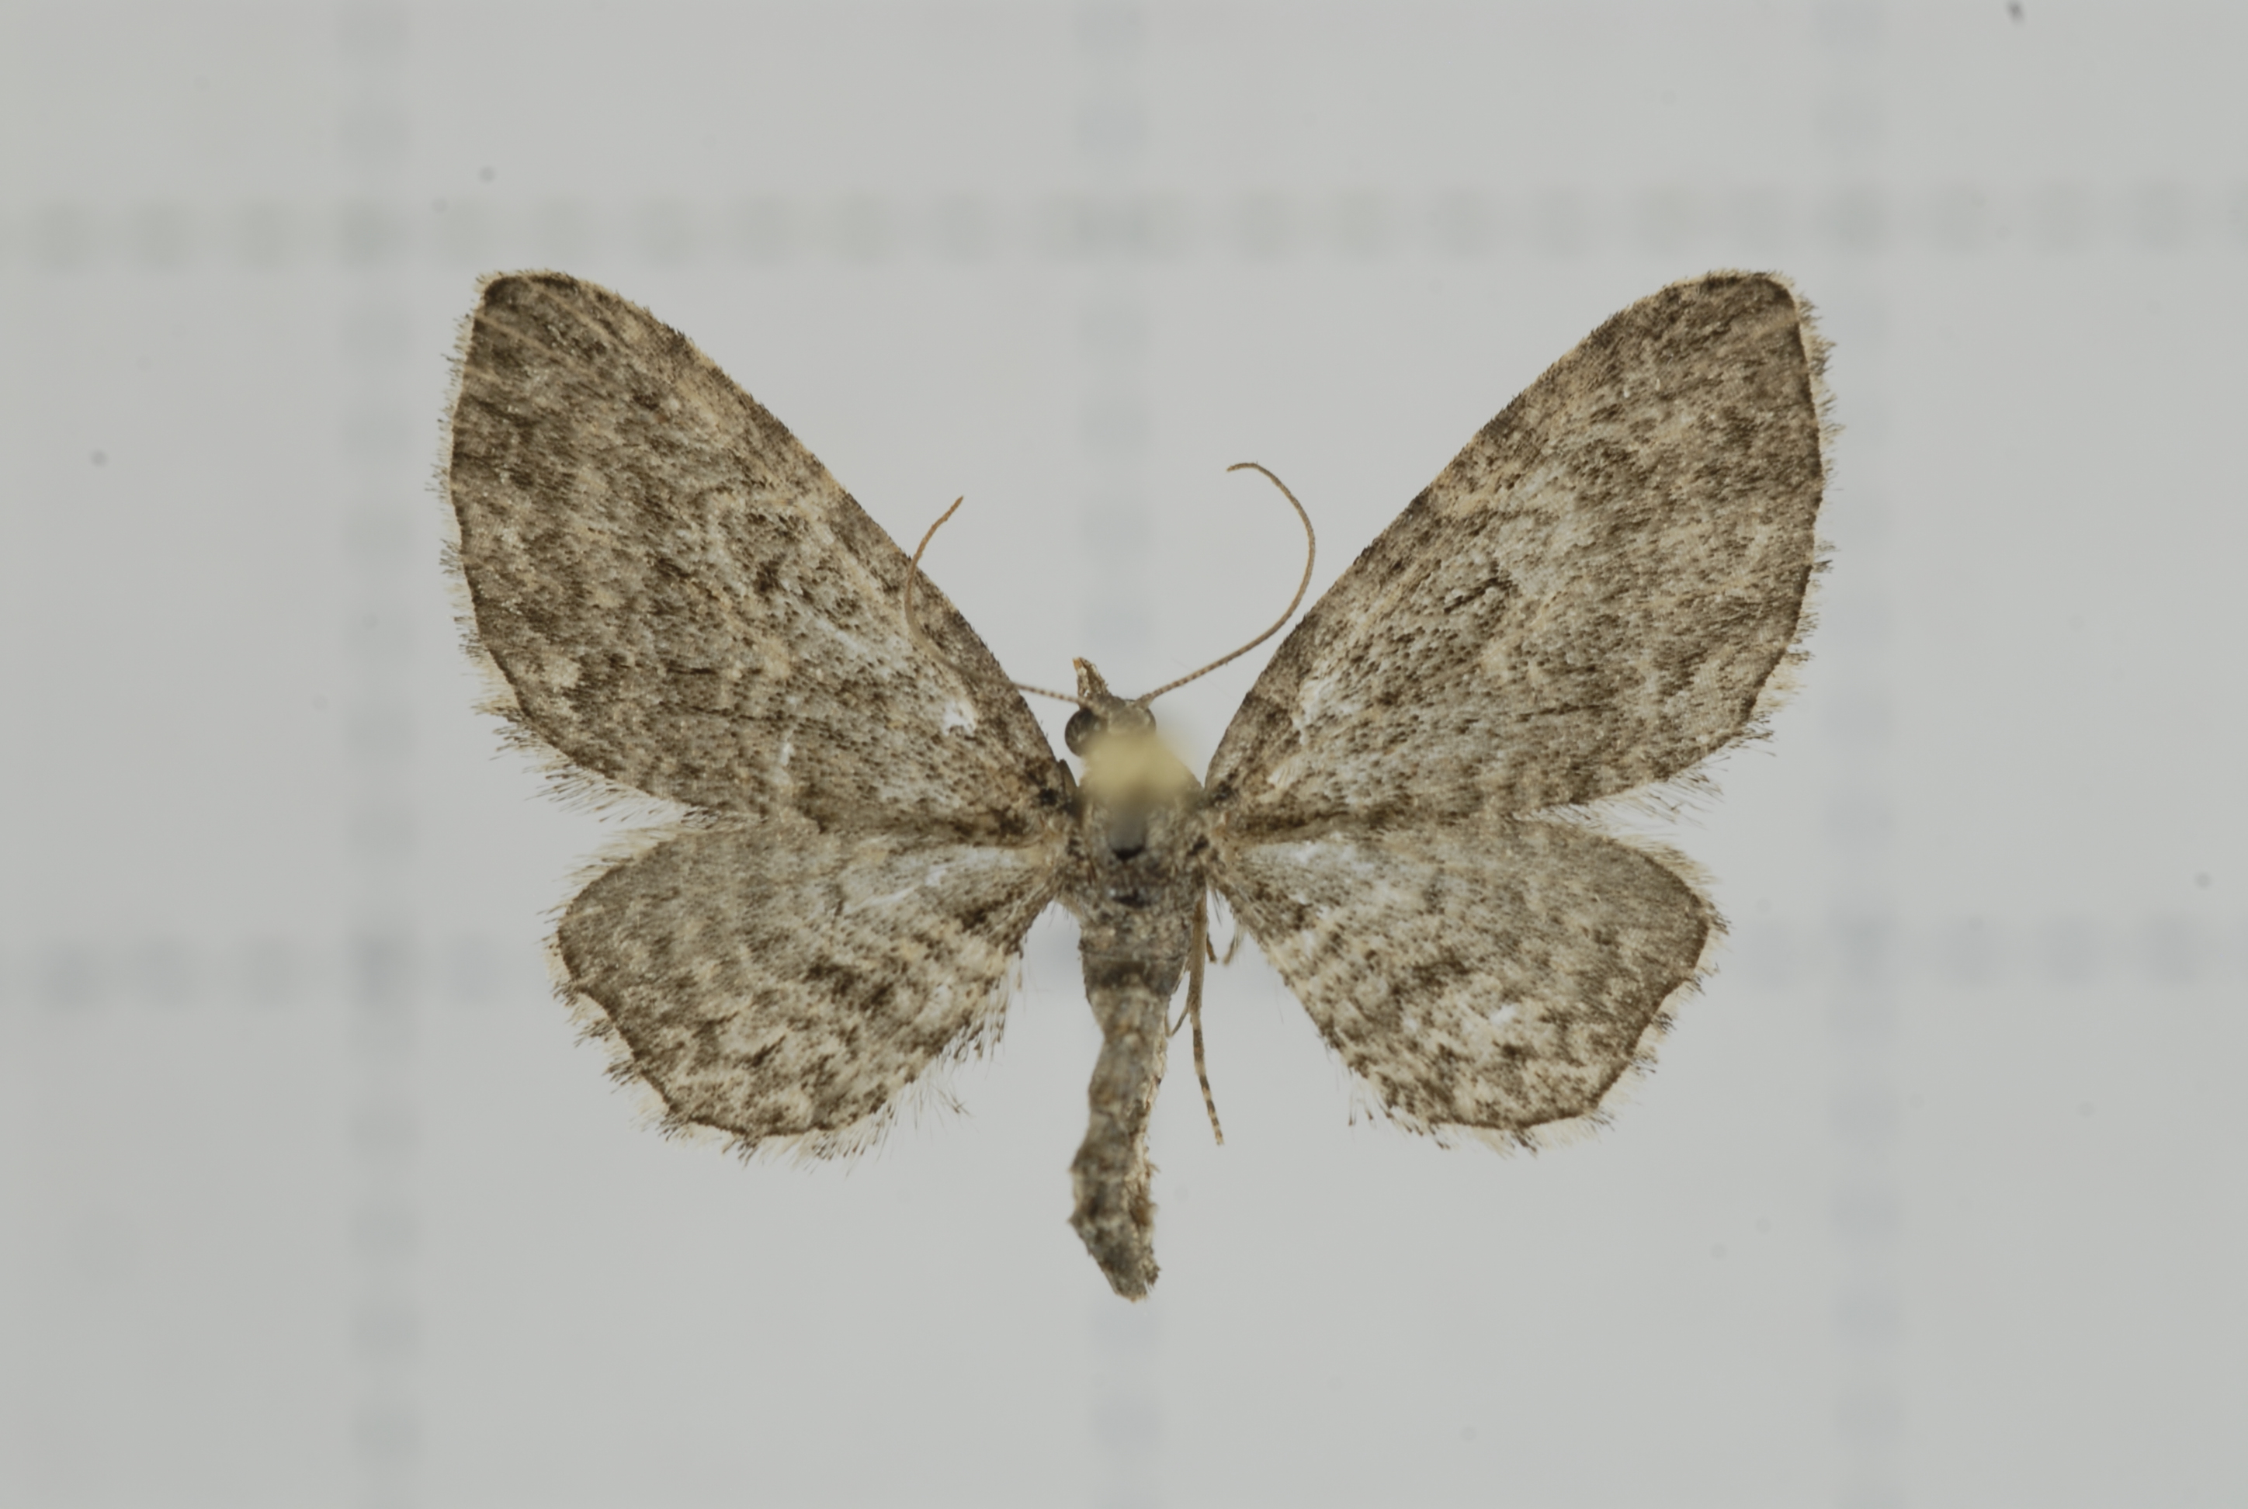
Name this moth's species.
Eupithecia karapinensis
